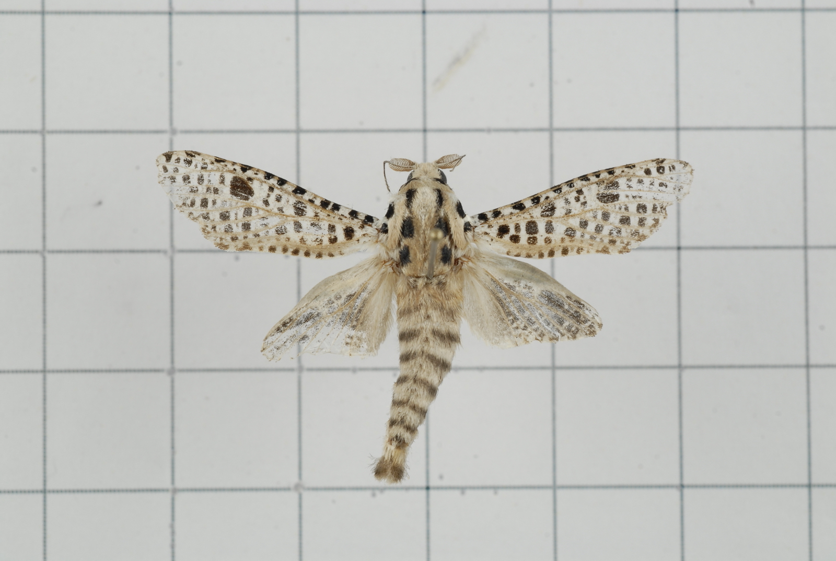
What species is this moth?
Rapdalus pardicolor
